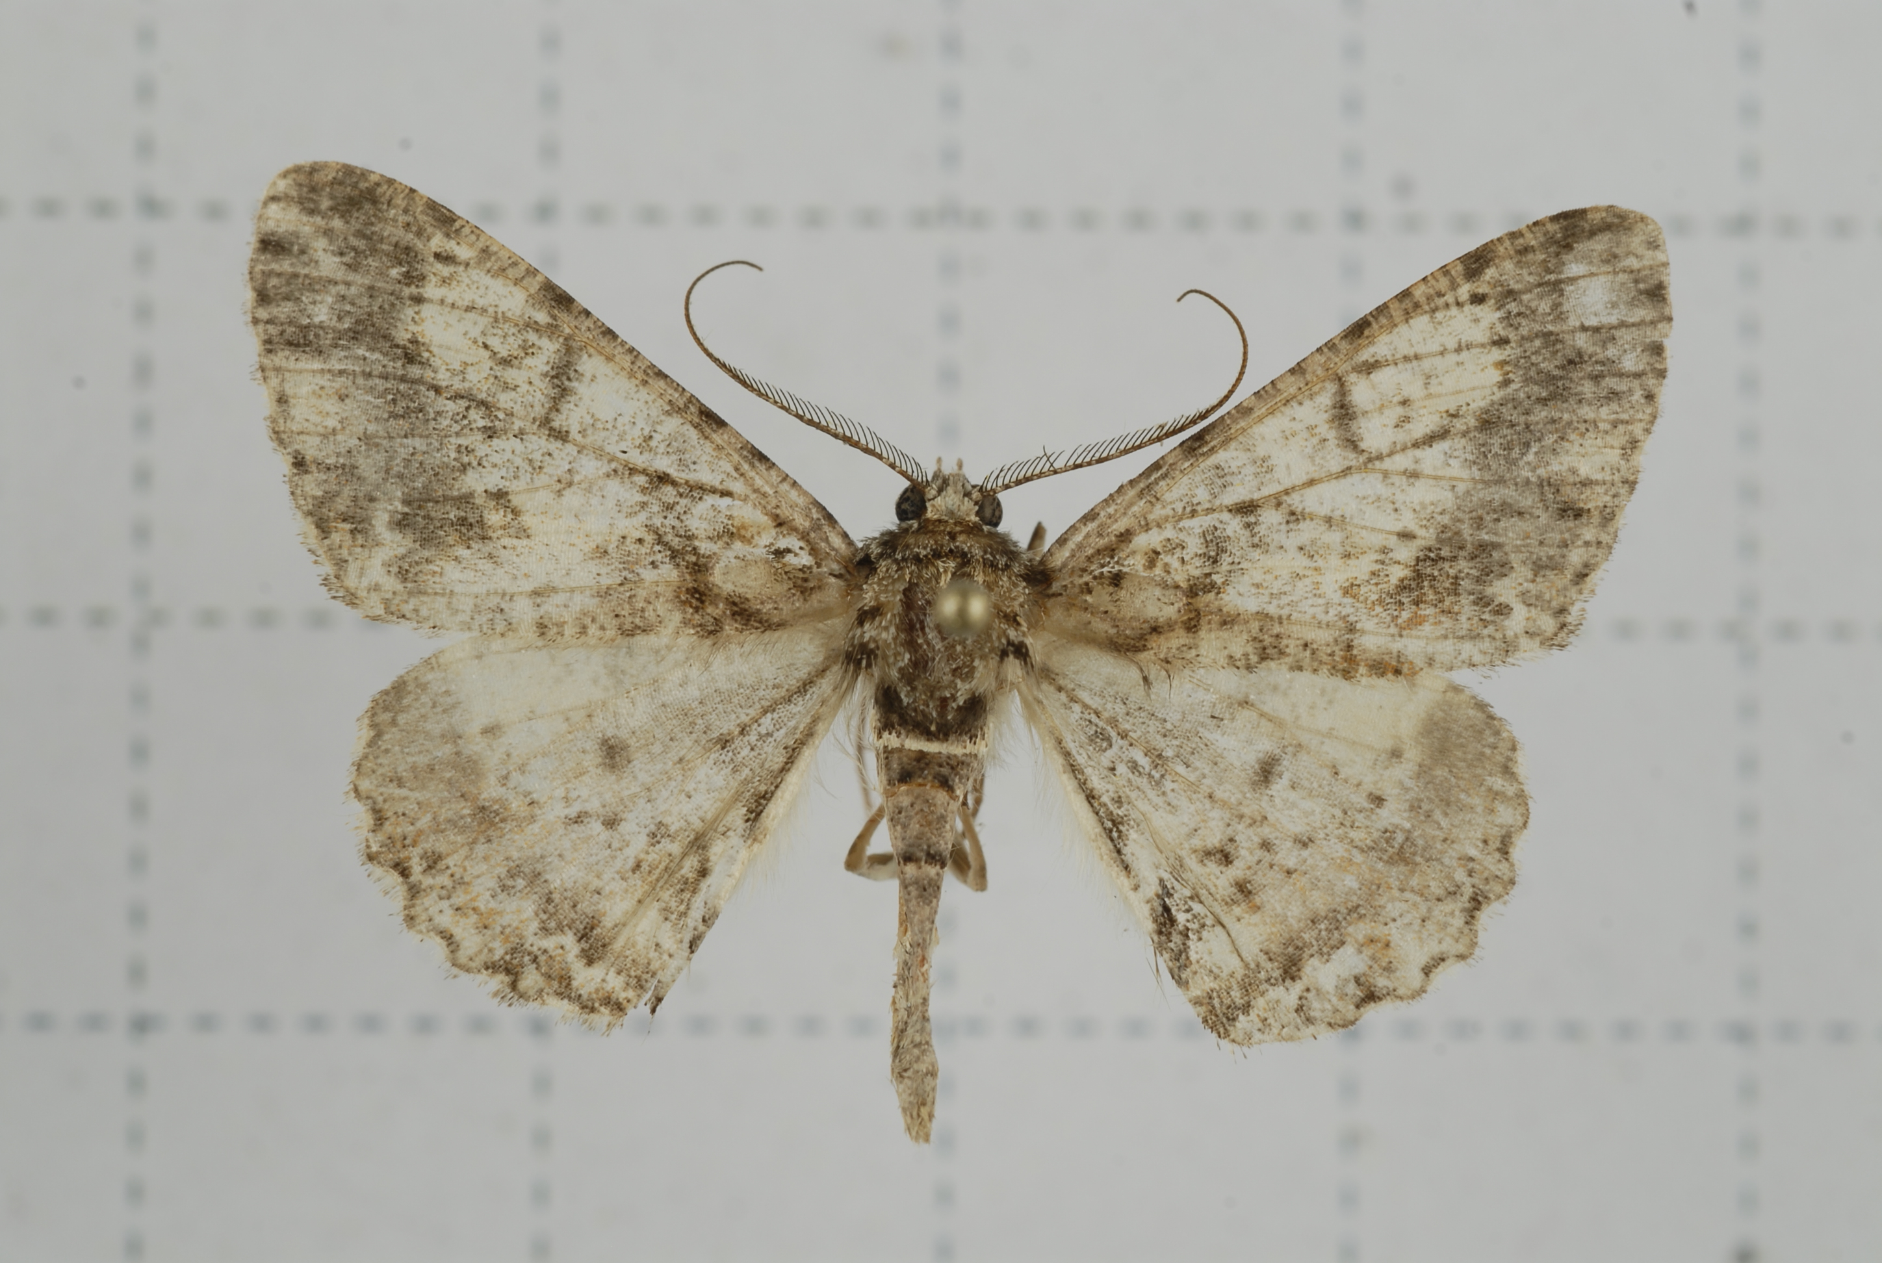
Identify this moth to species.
Gasterocome pannosaria orta
